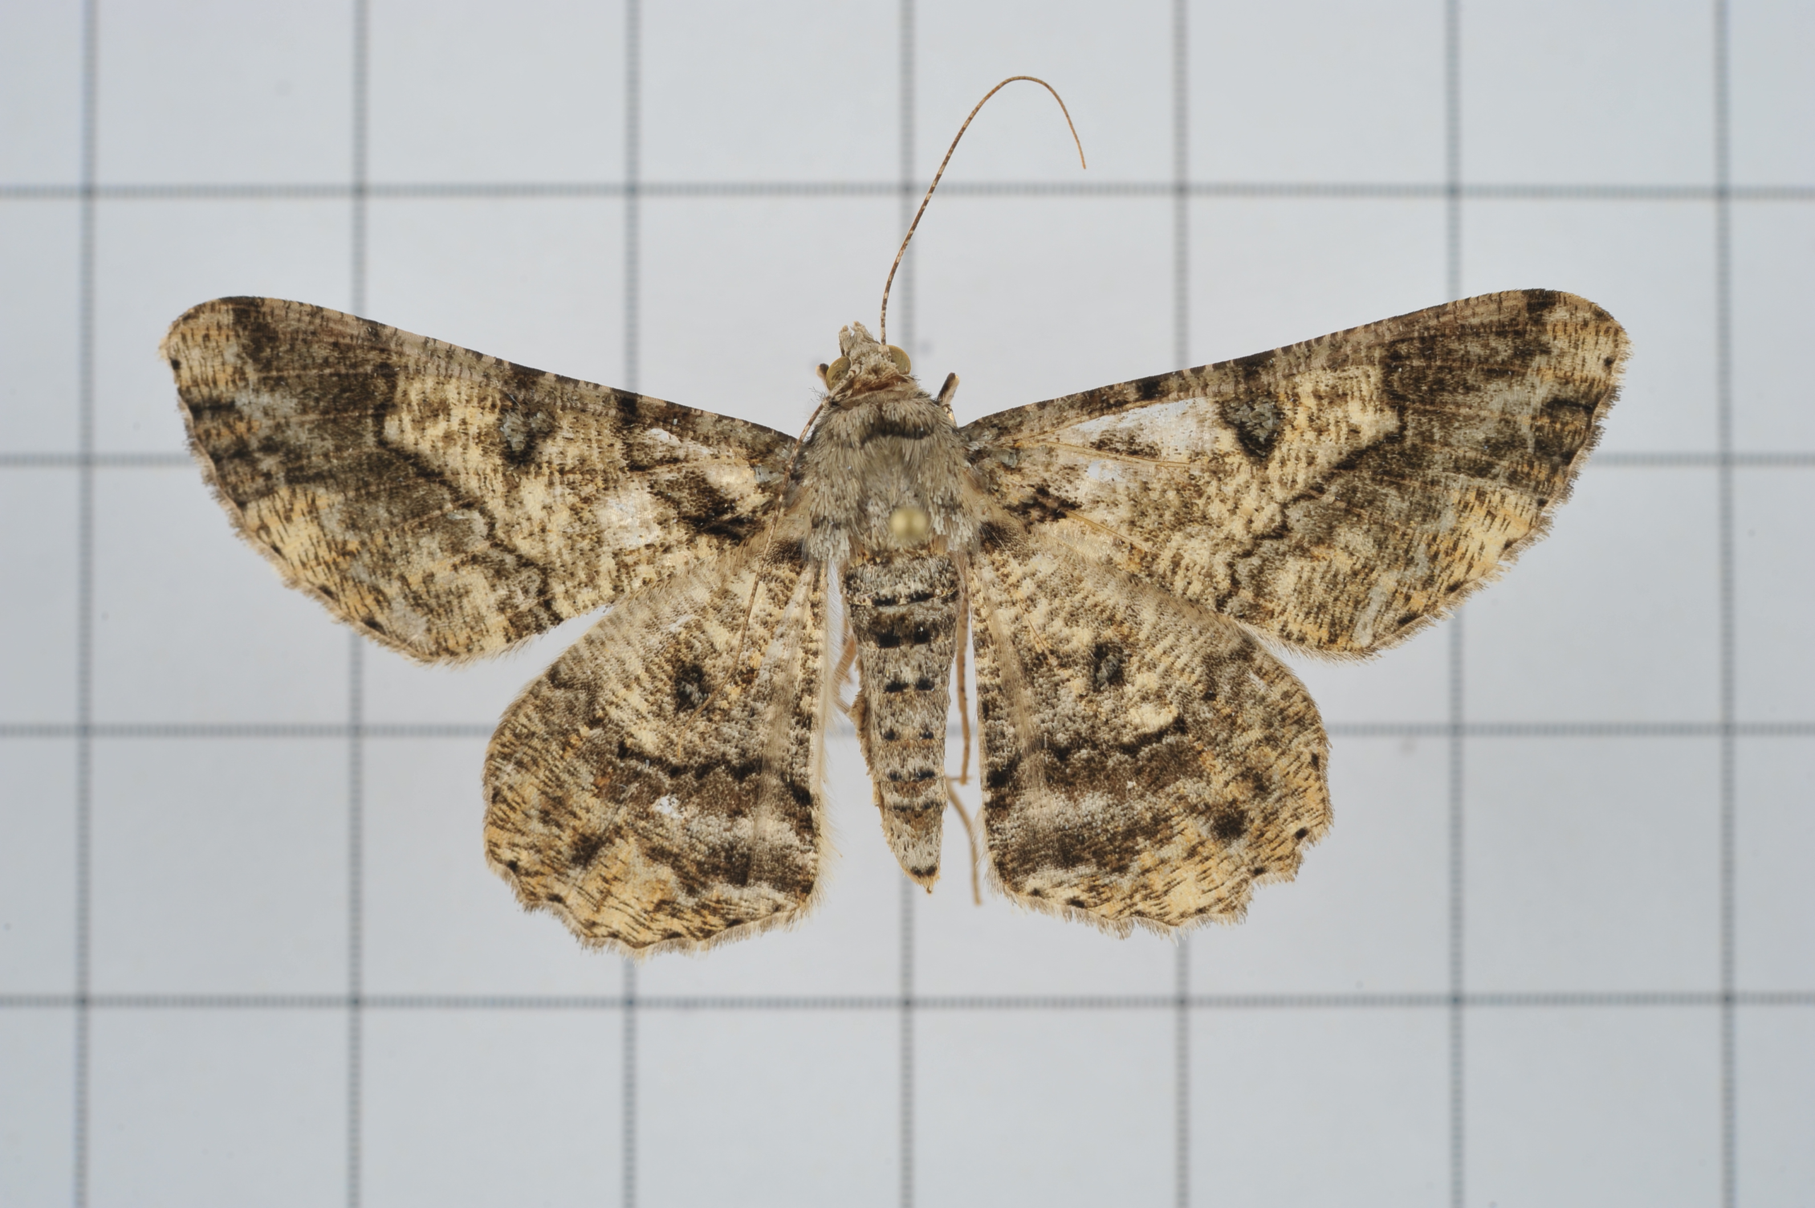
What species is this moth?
Cleora alienaria
